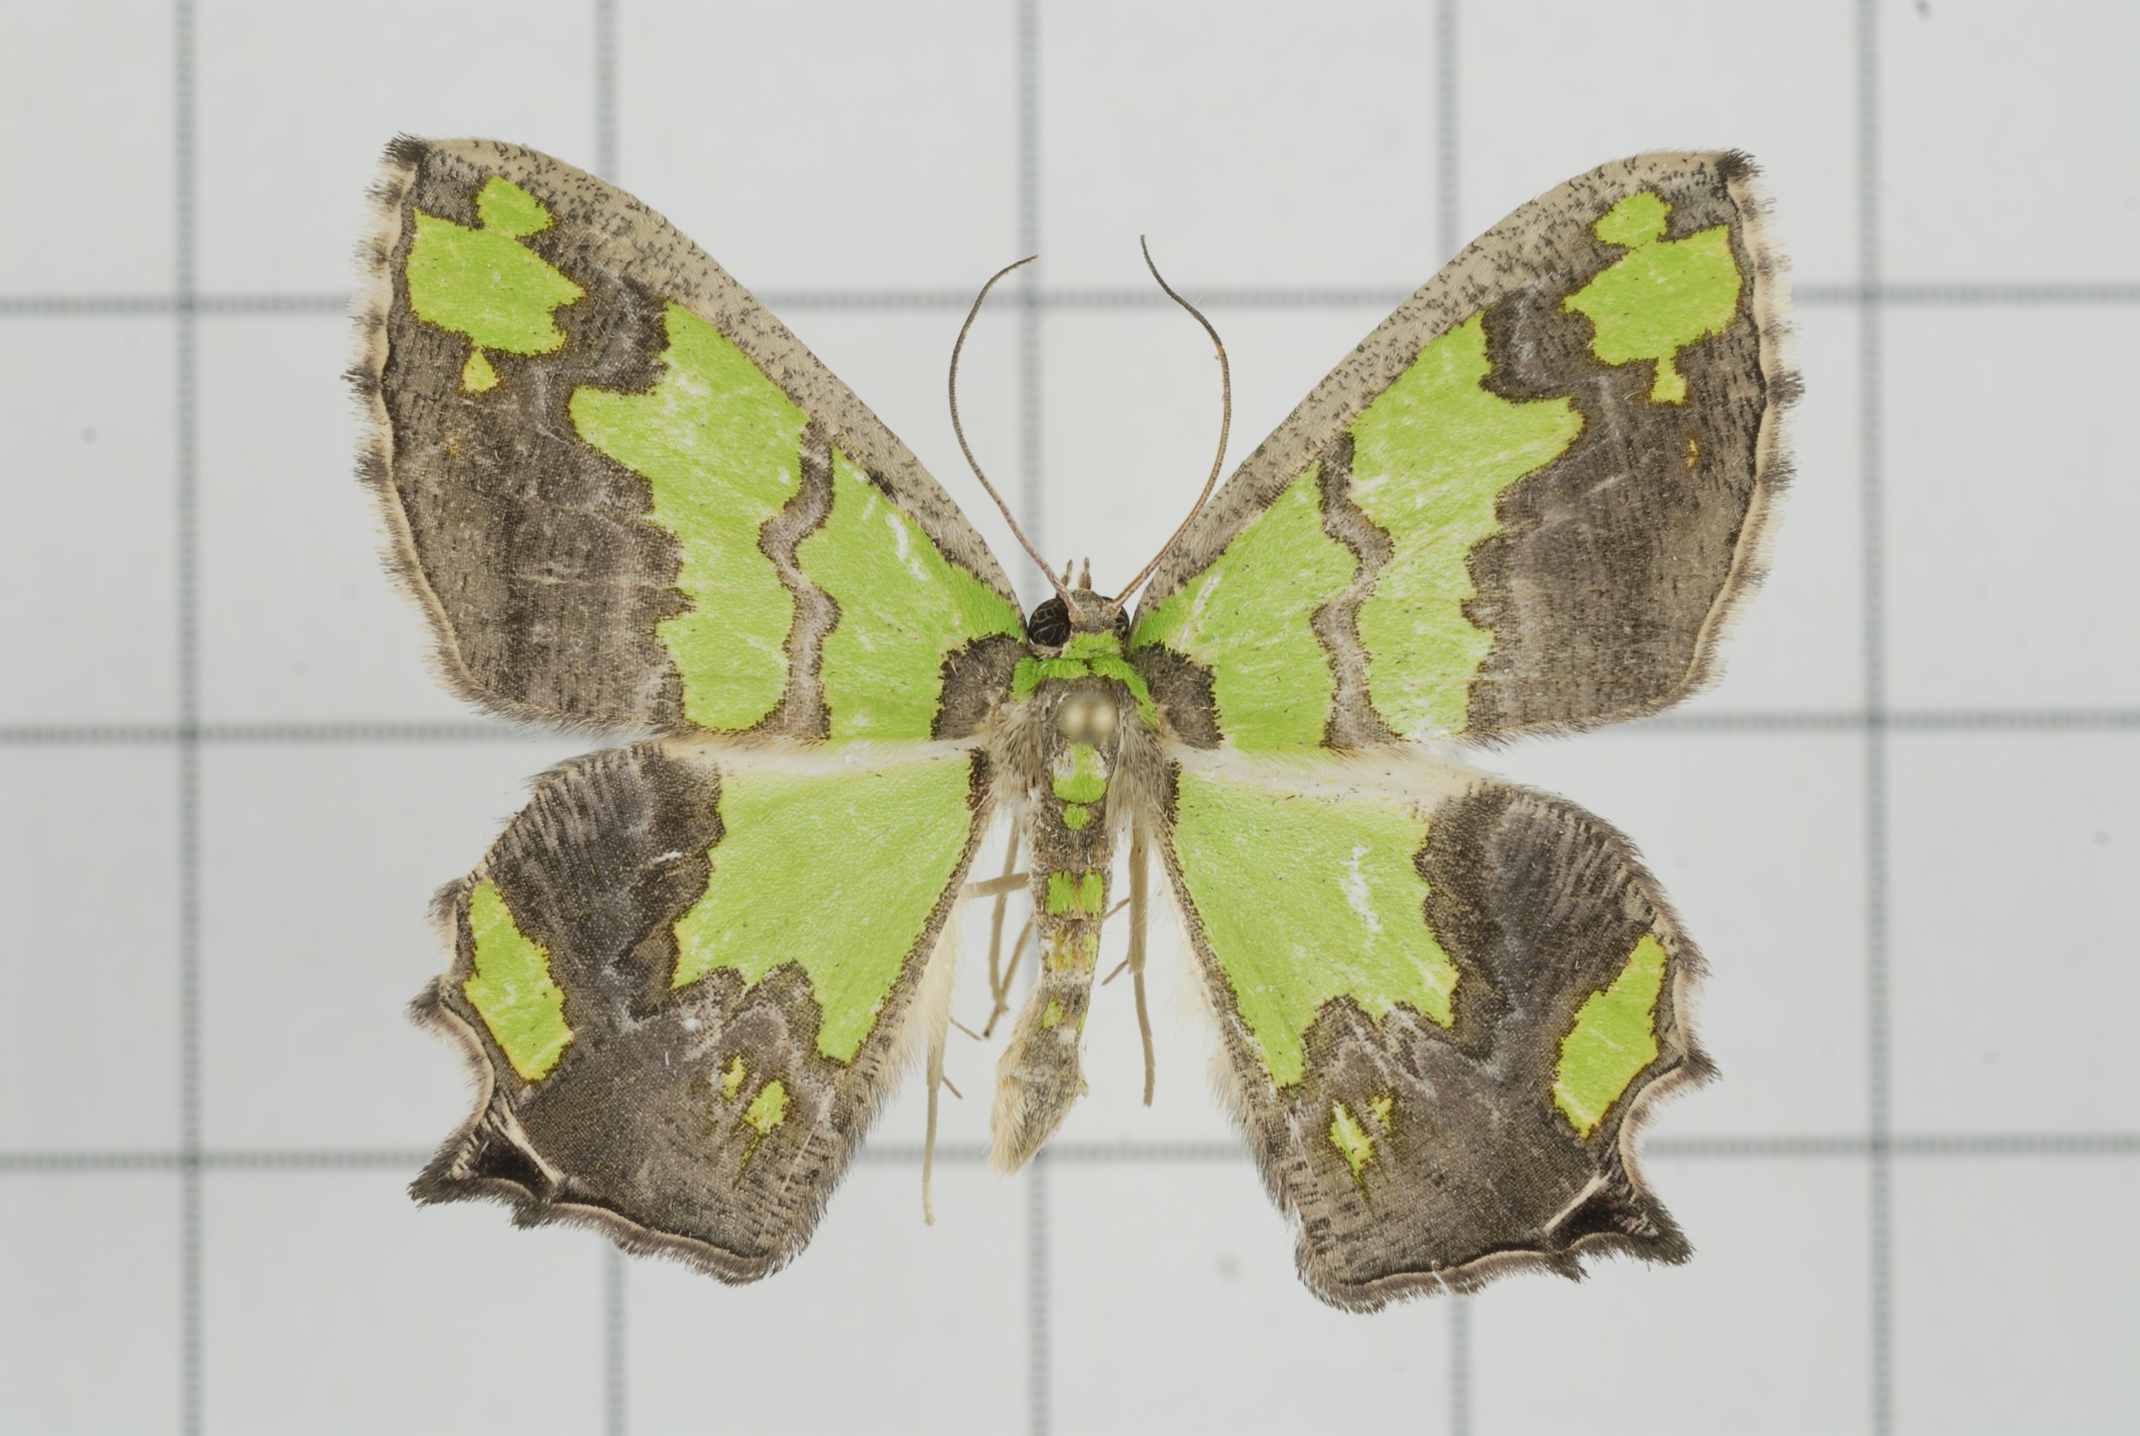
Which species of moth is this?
Agathia hemithearia
